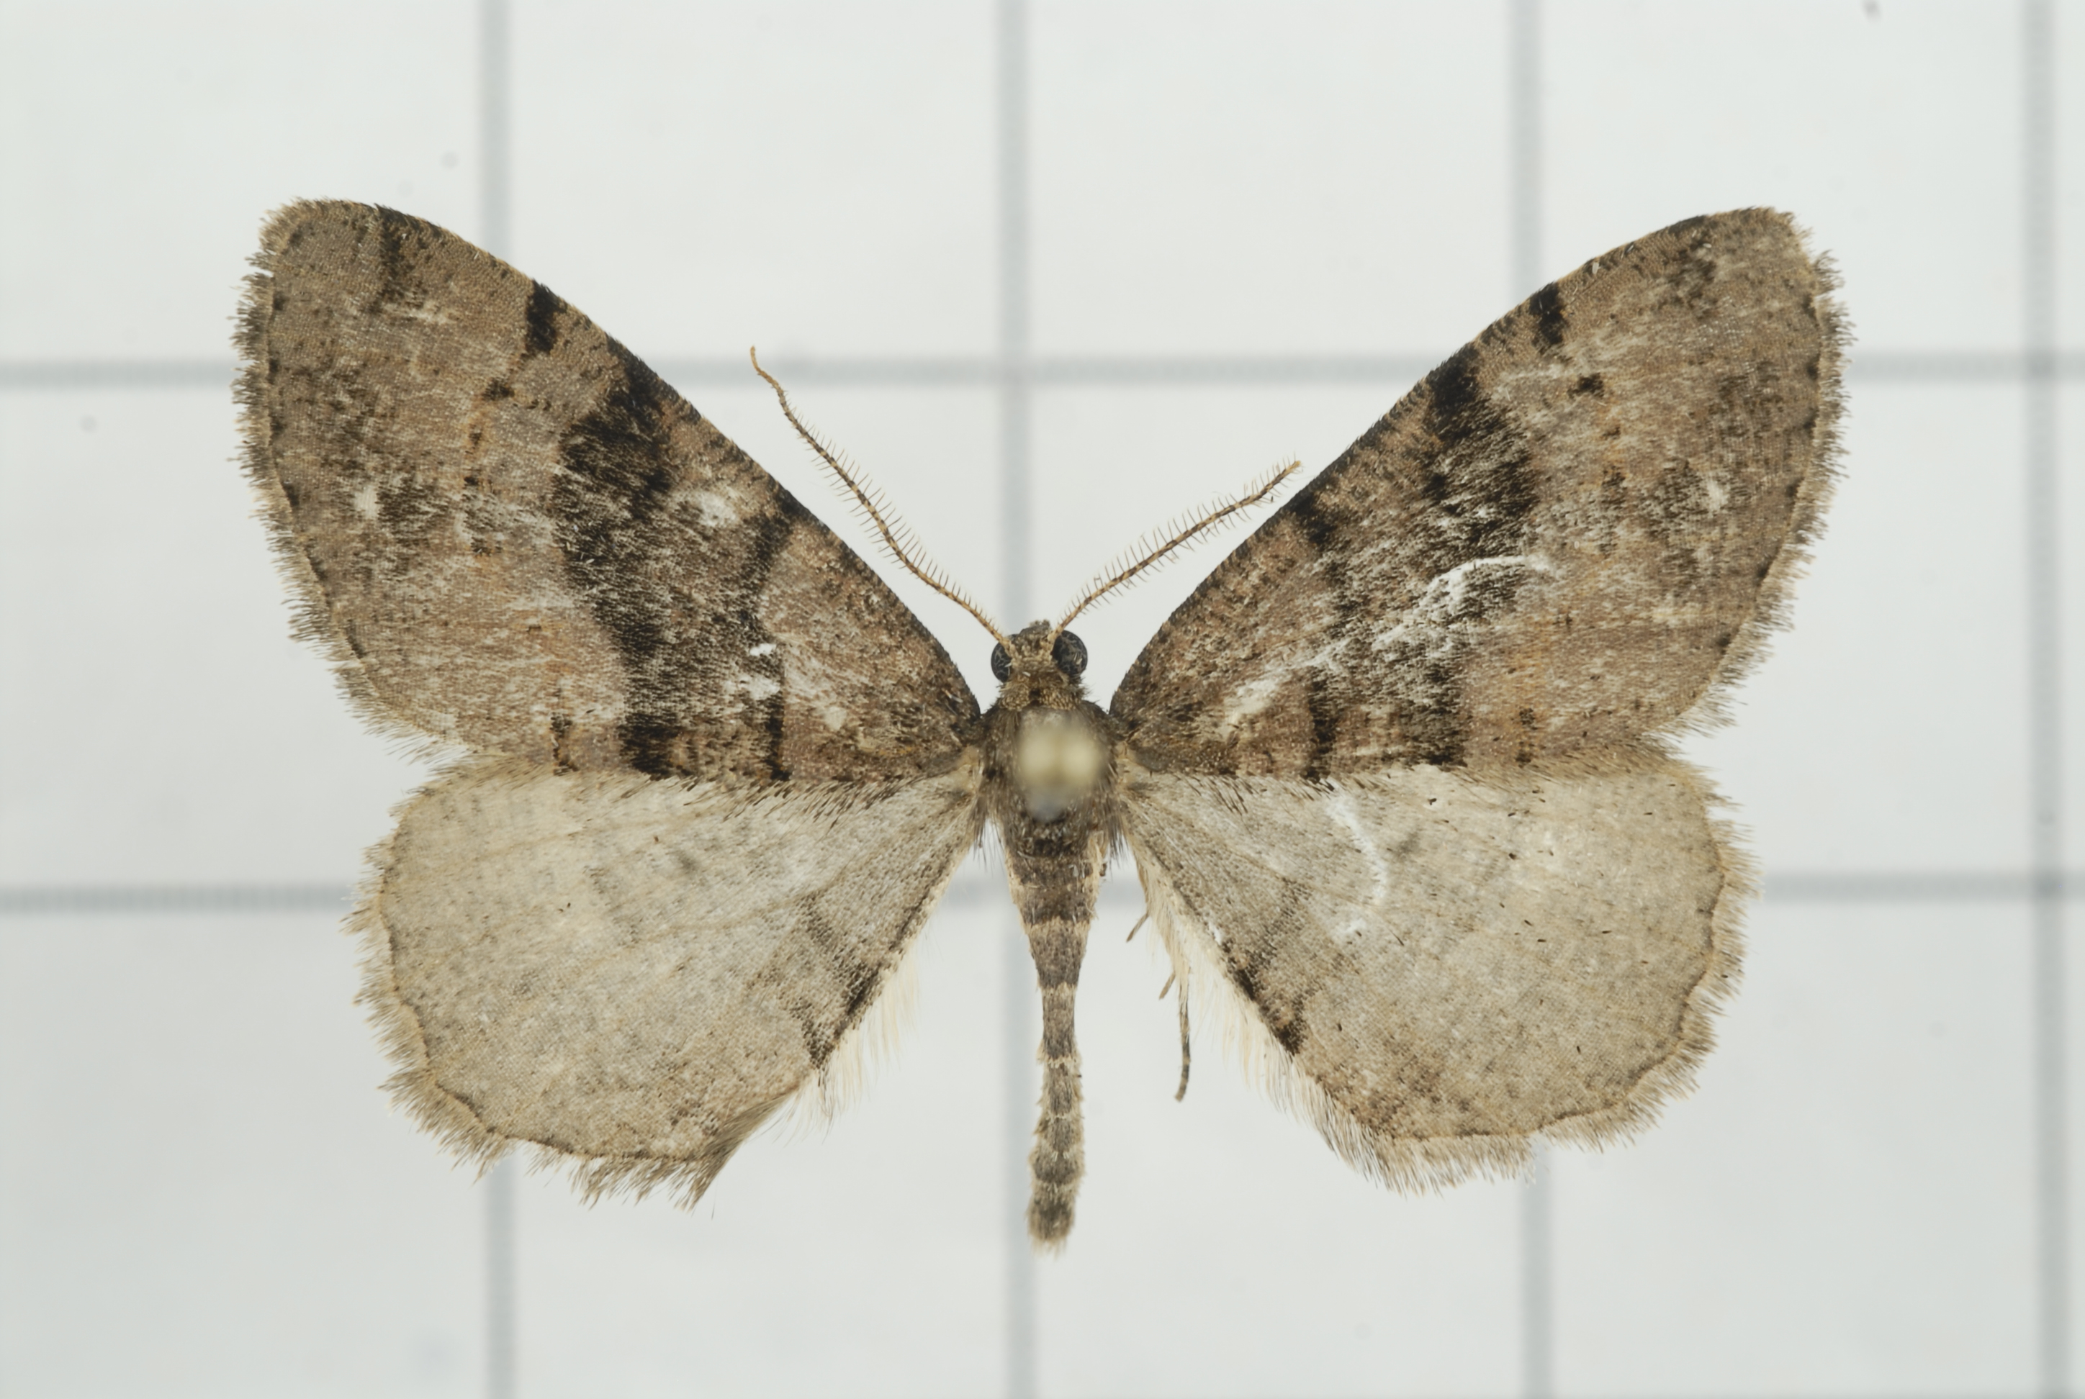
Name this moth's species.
Anectropis semifascia
